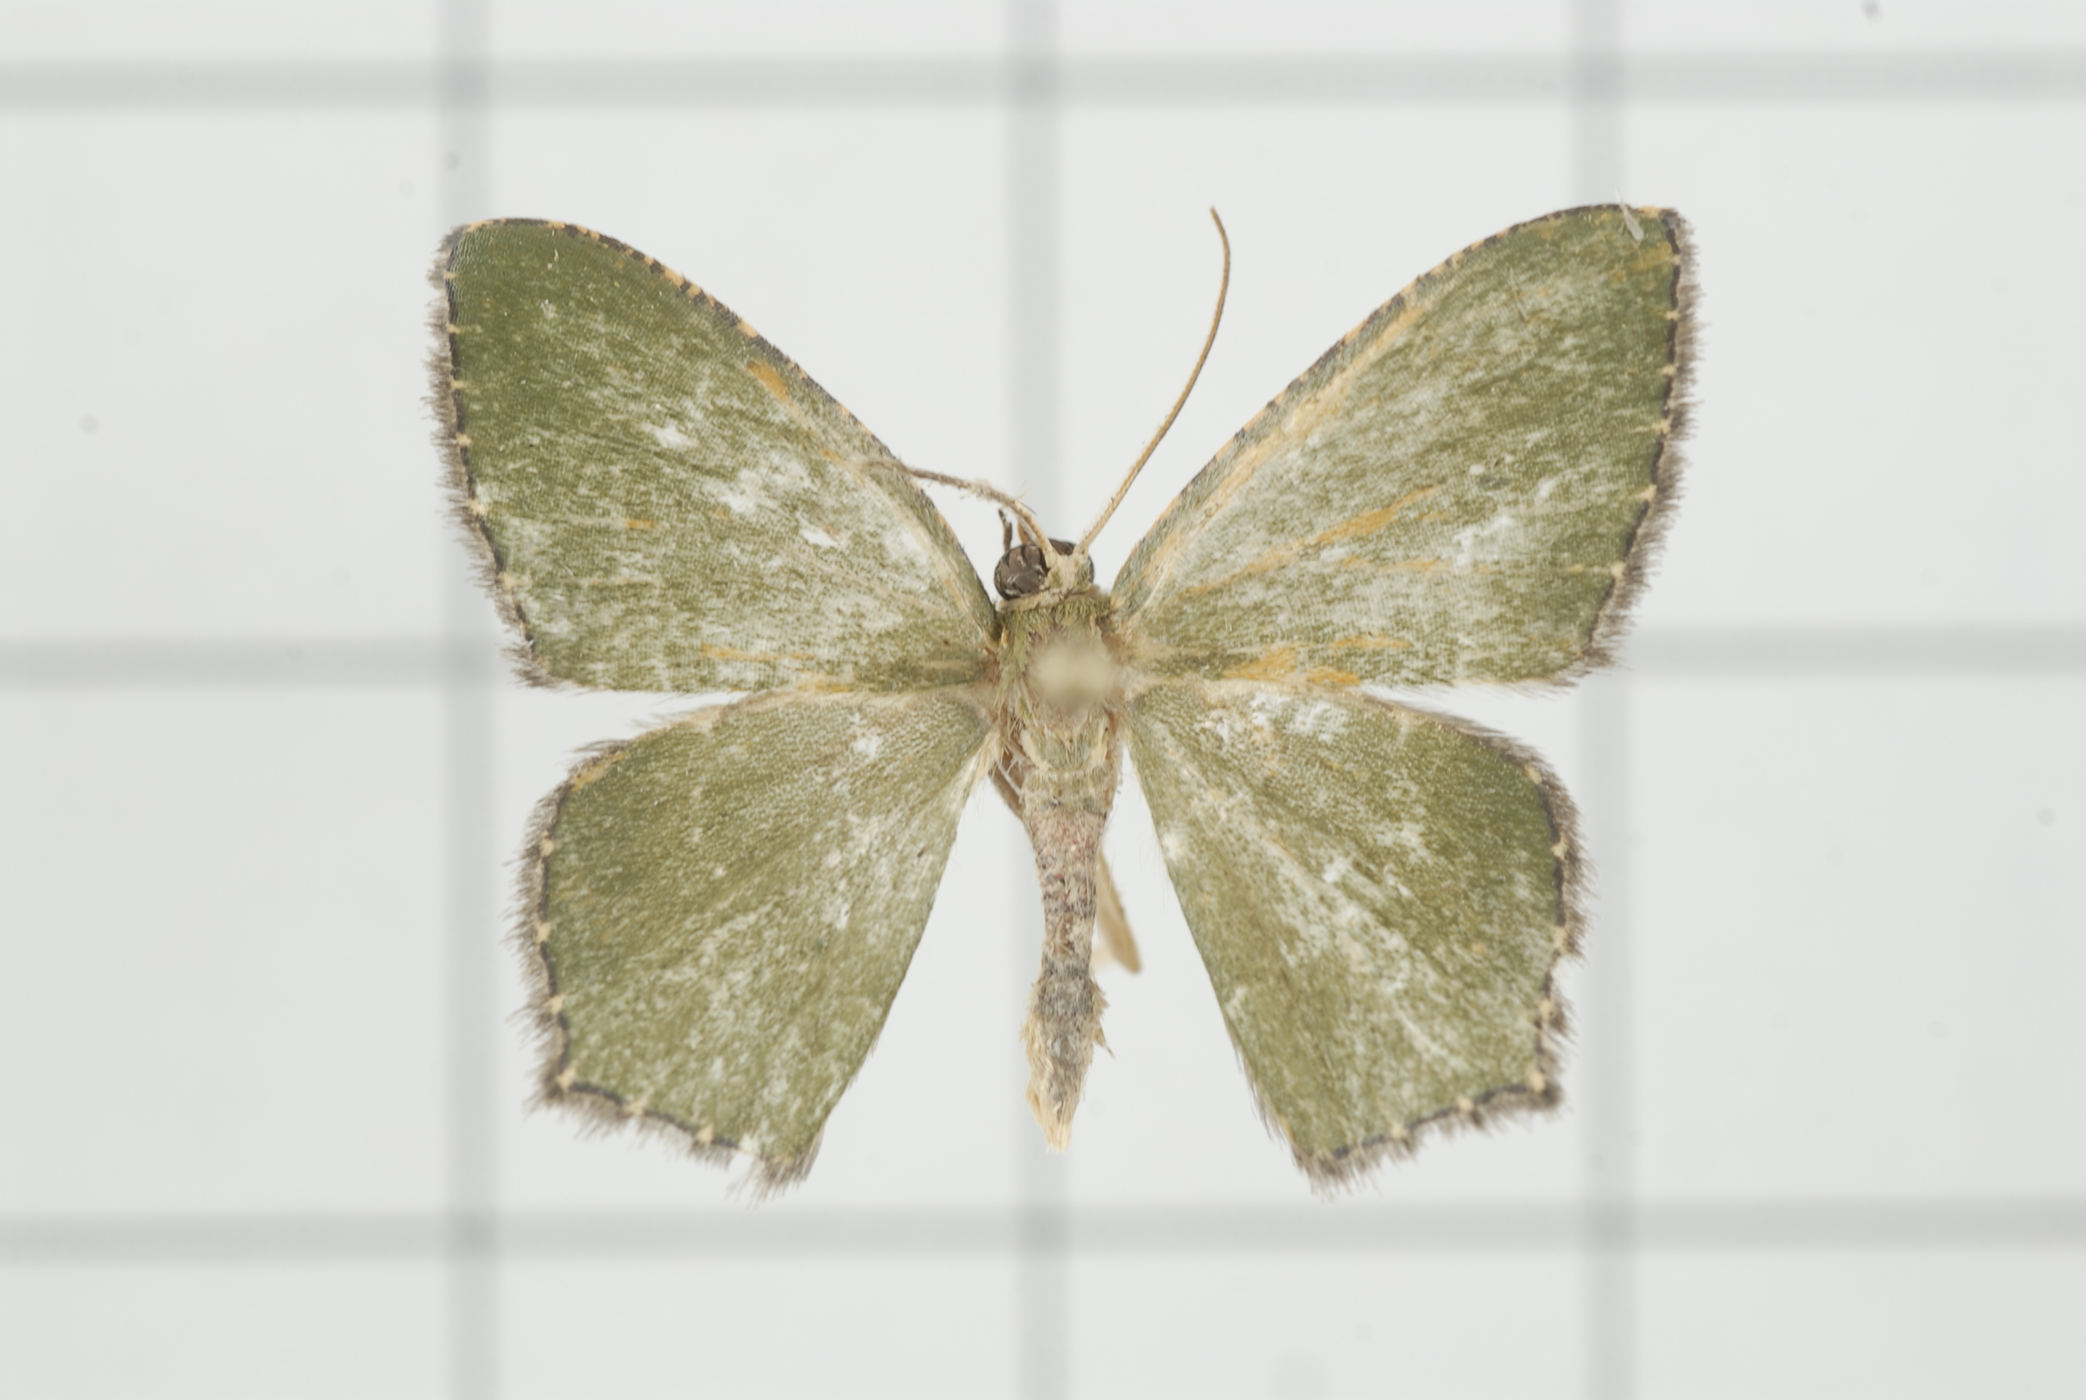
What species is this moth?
Hemithea pallidimunda
